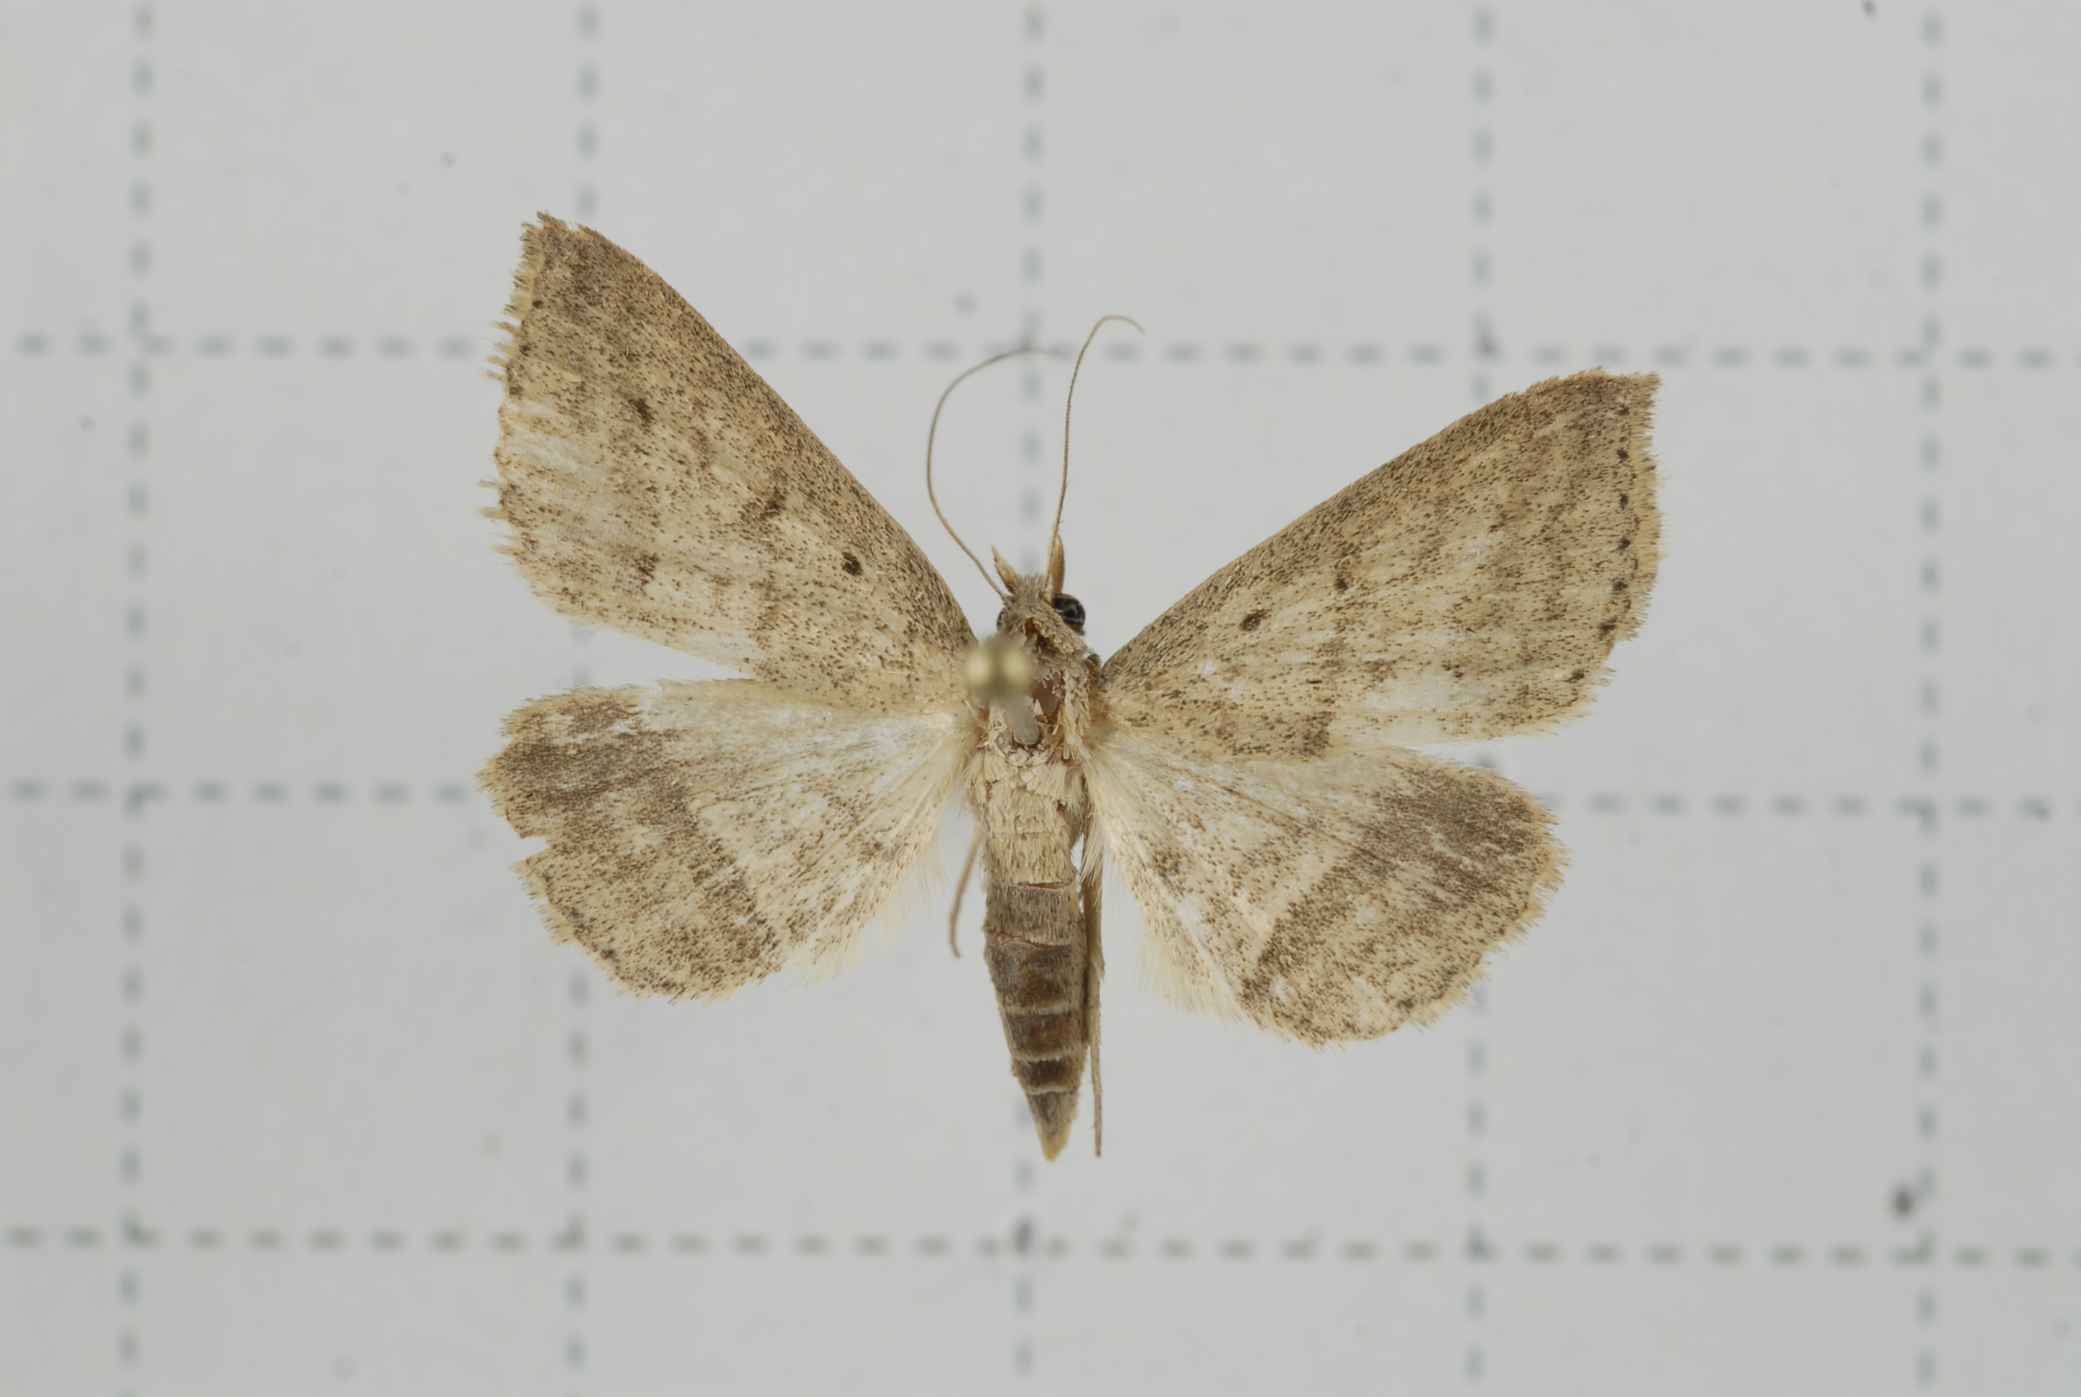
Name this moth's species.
Gesonia inscitia
